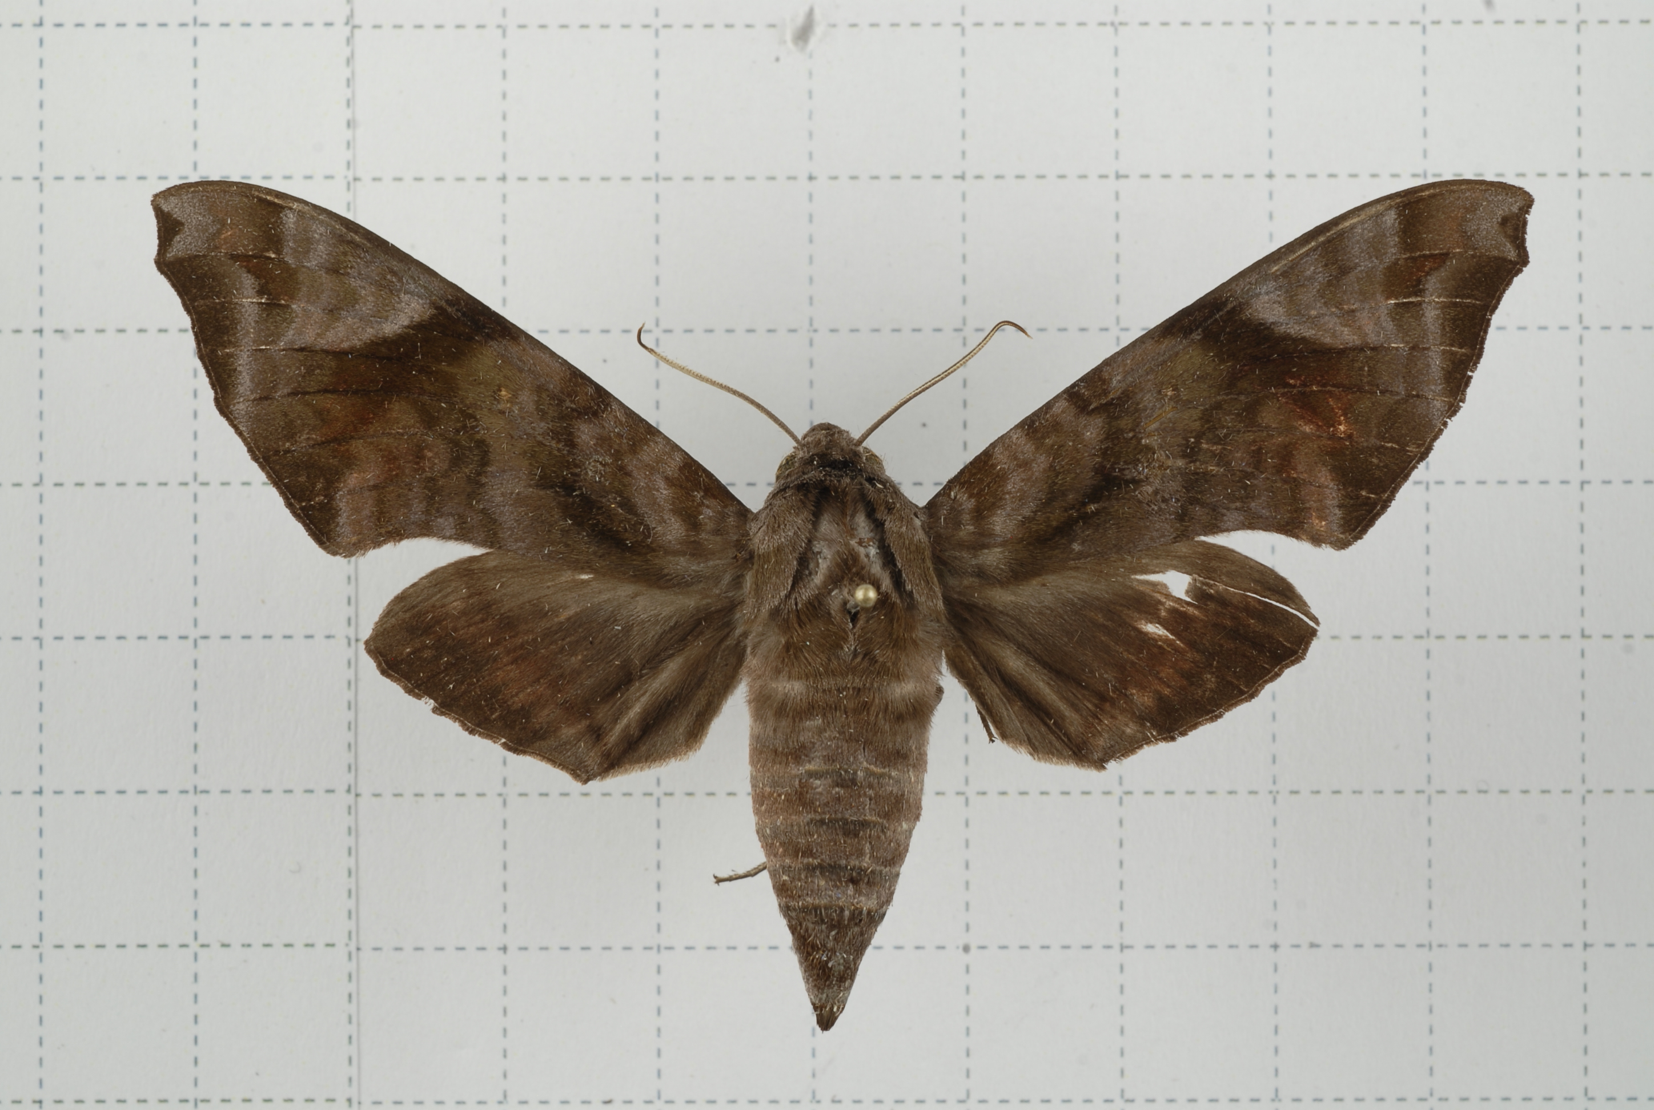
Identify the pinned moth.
Acosmeryx castanea
